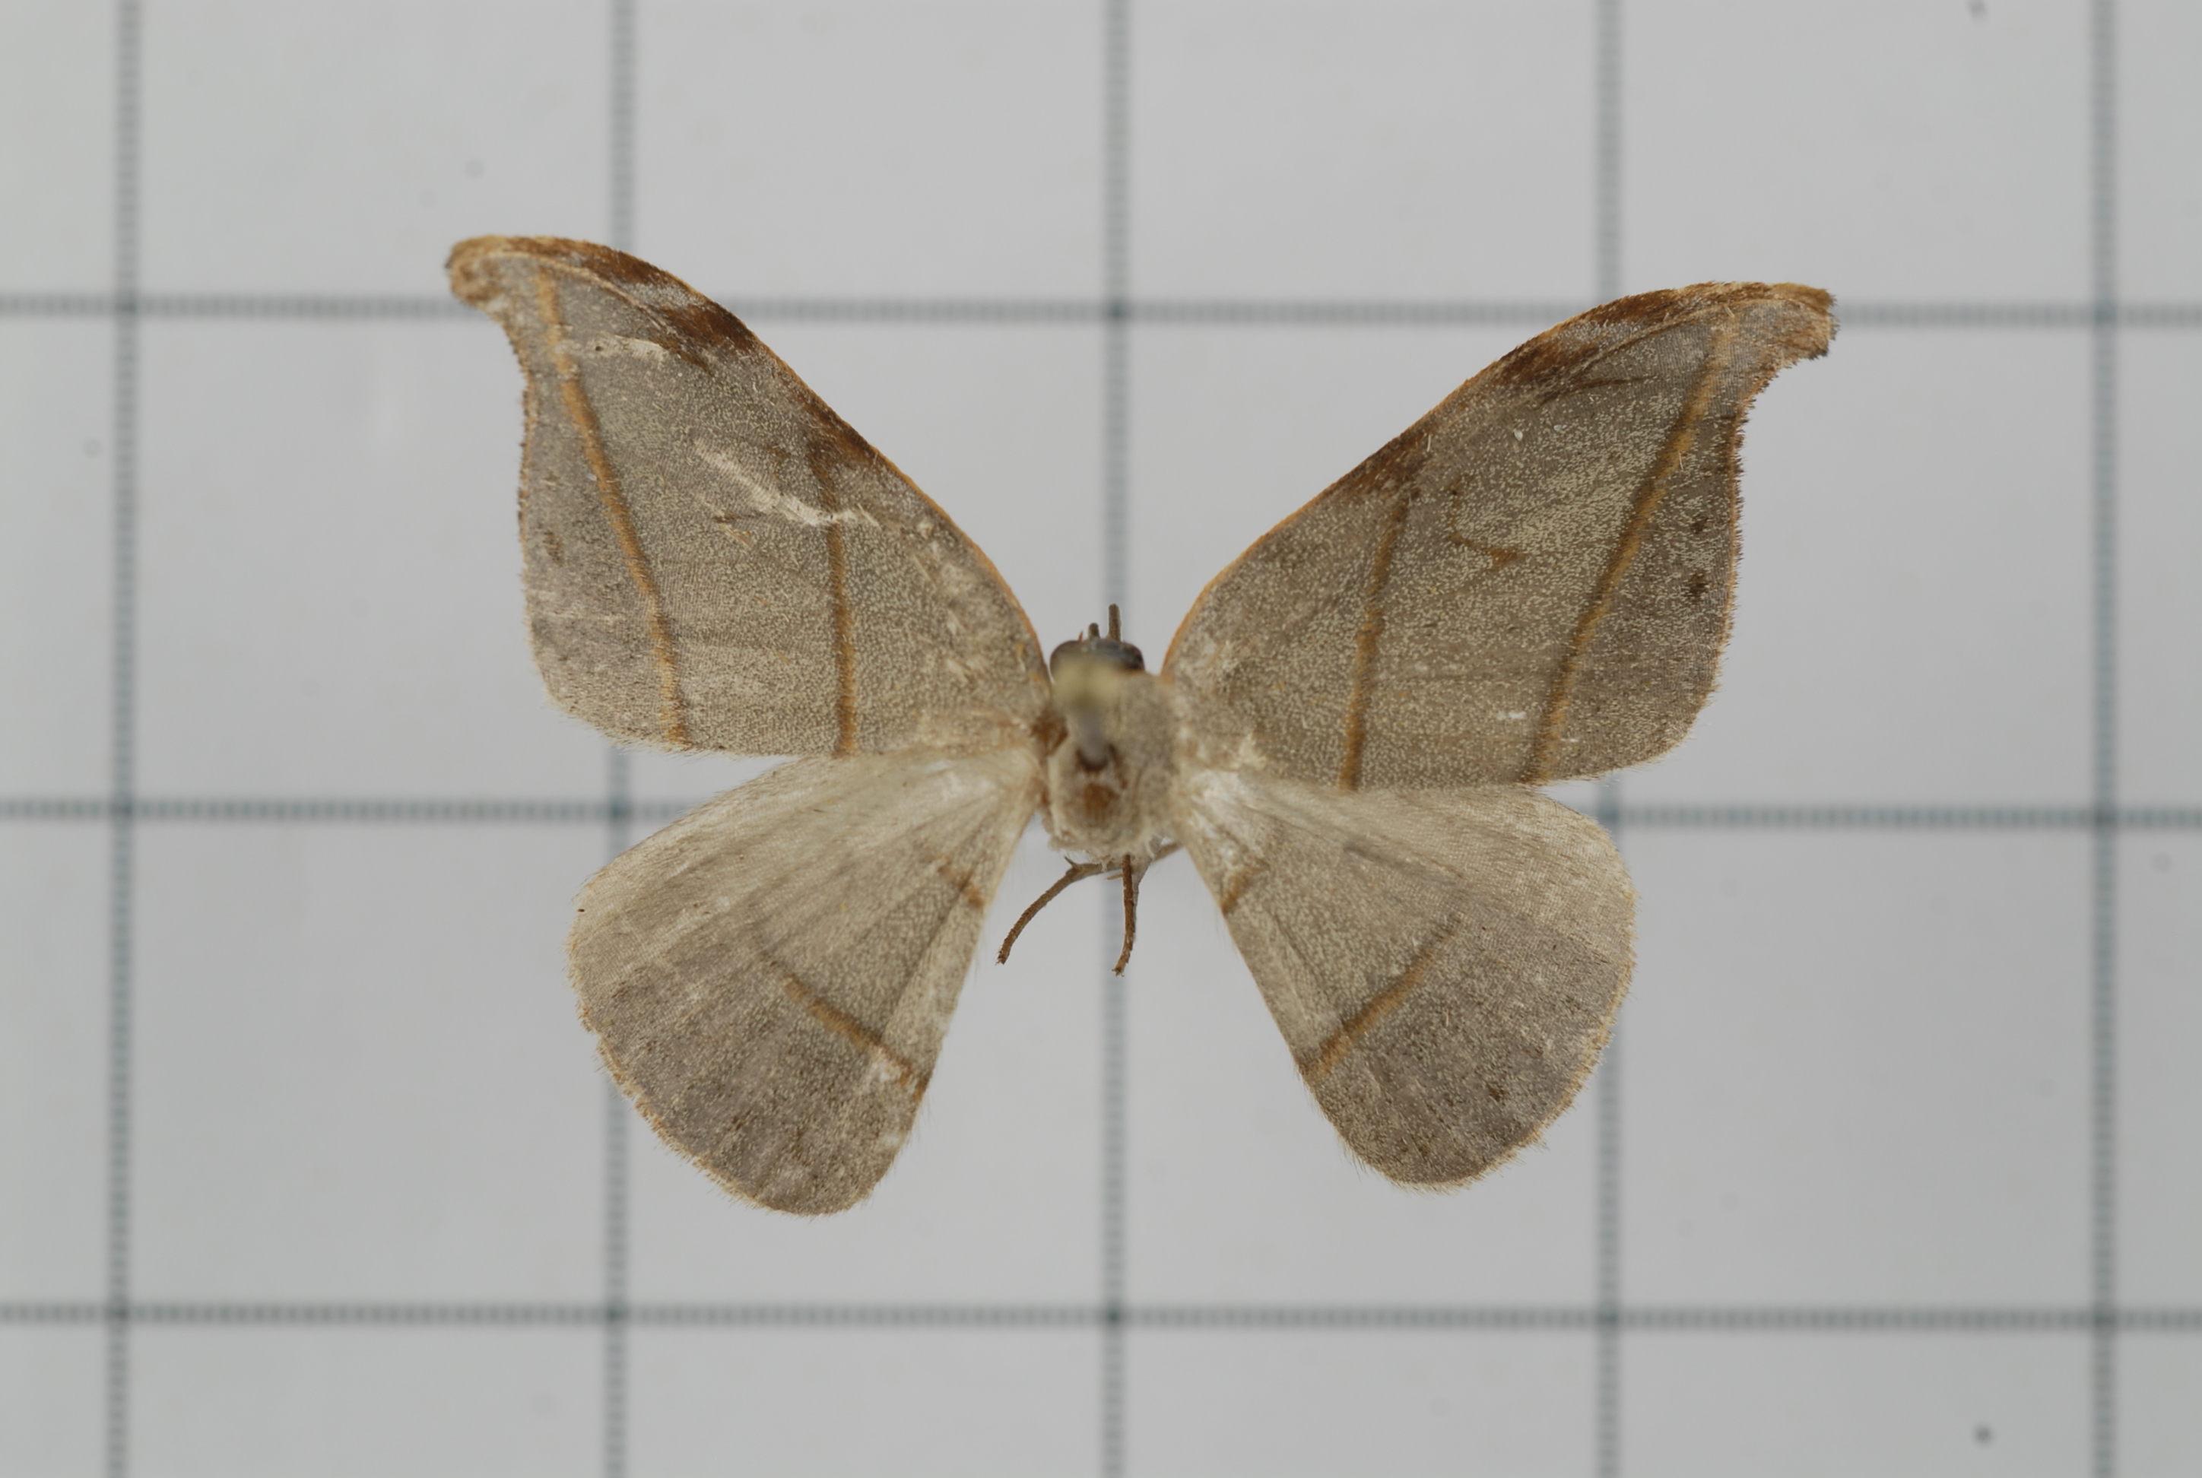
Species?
Nordstromia semililacina
